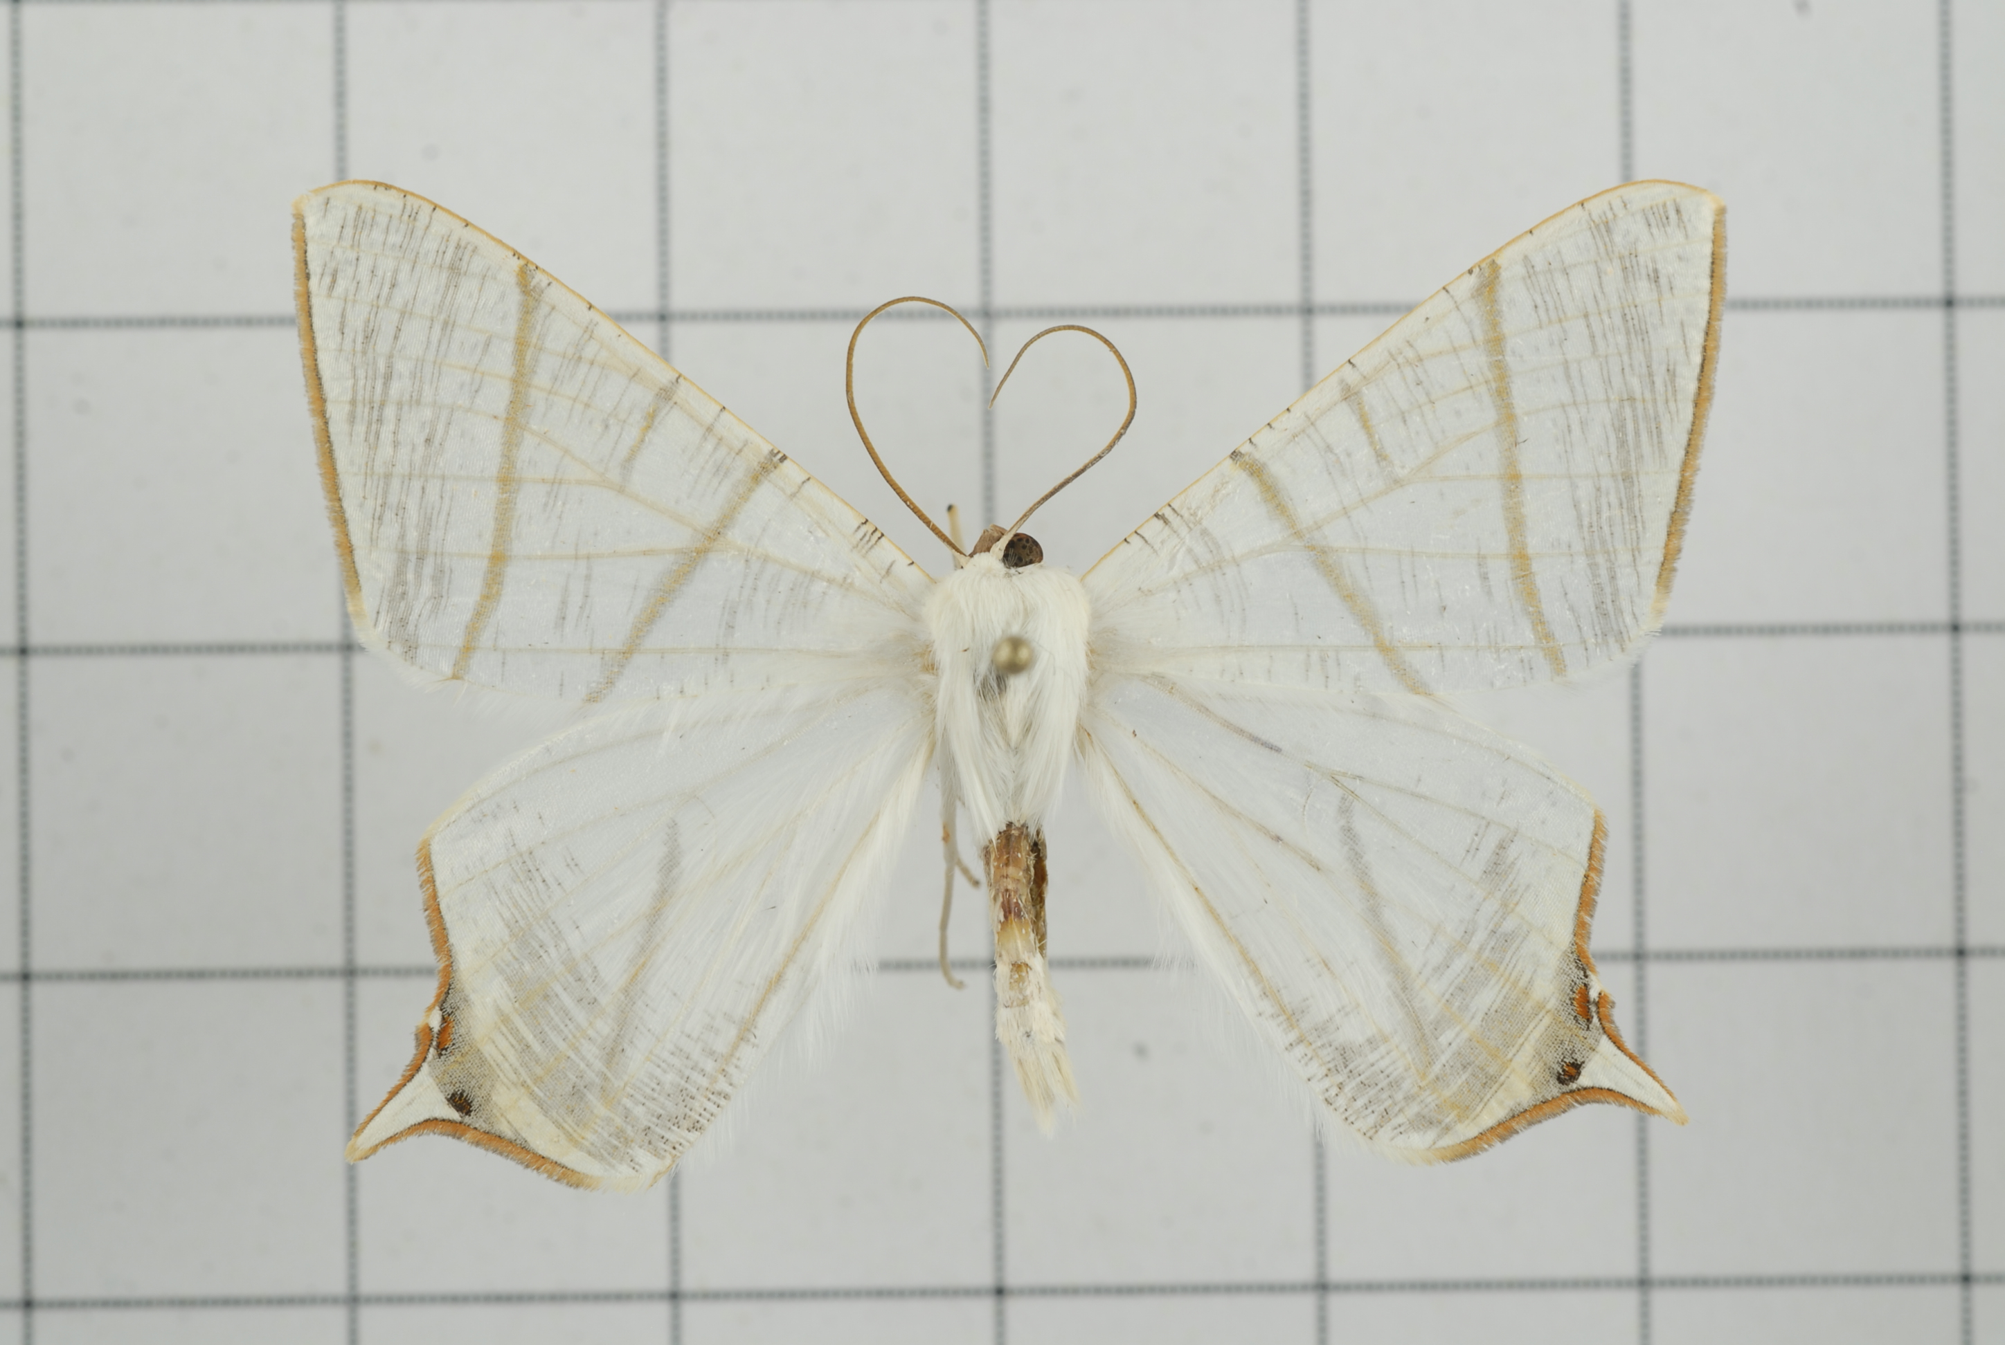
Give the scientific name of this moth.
Ourapteryx changi
